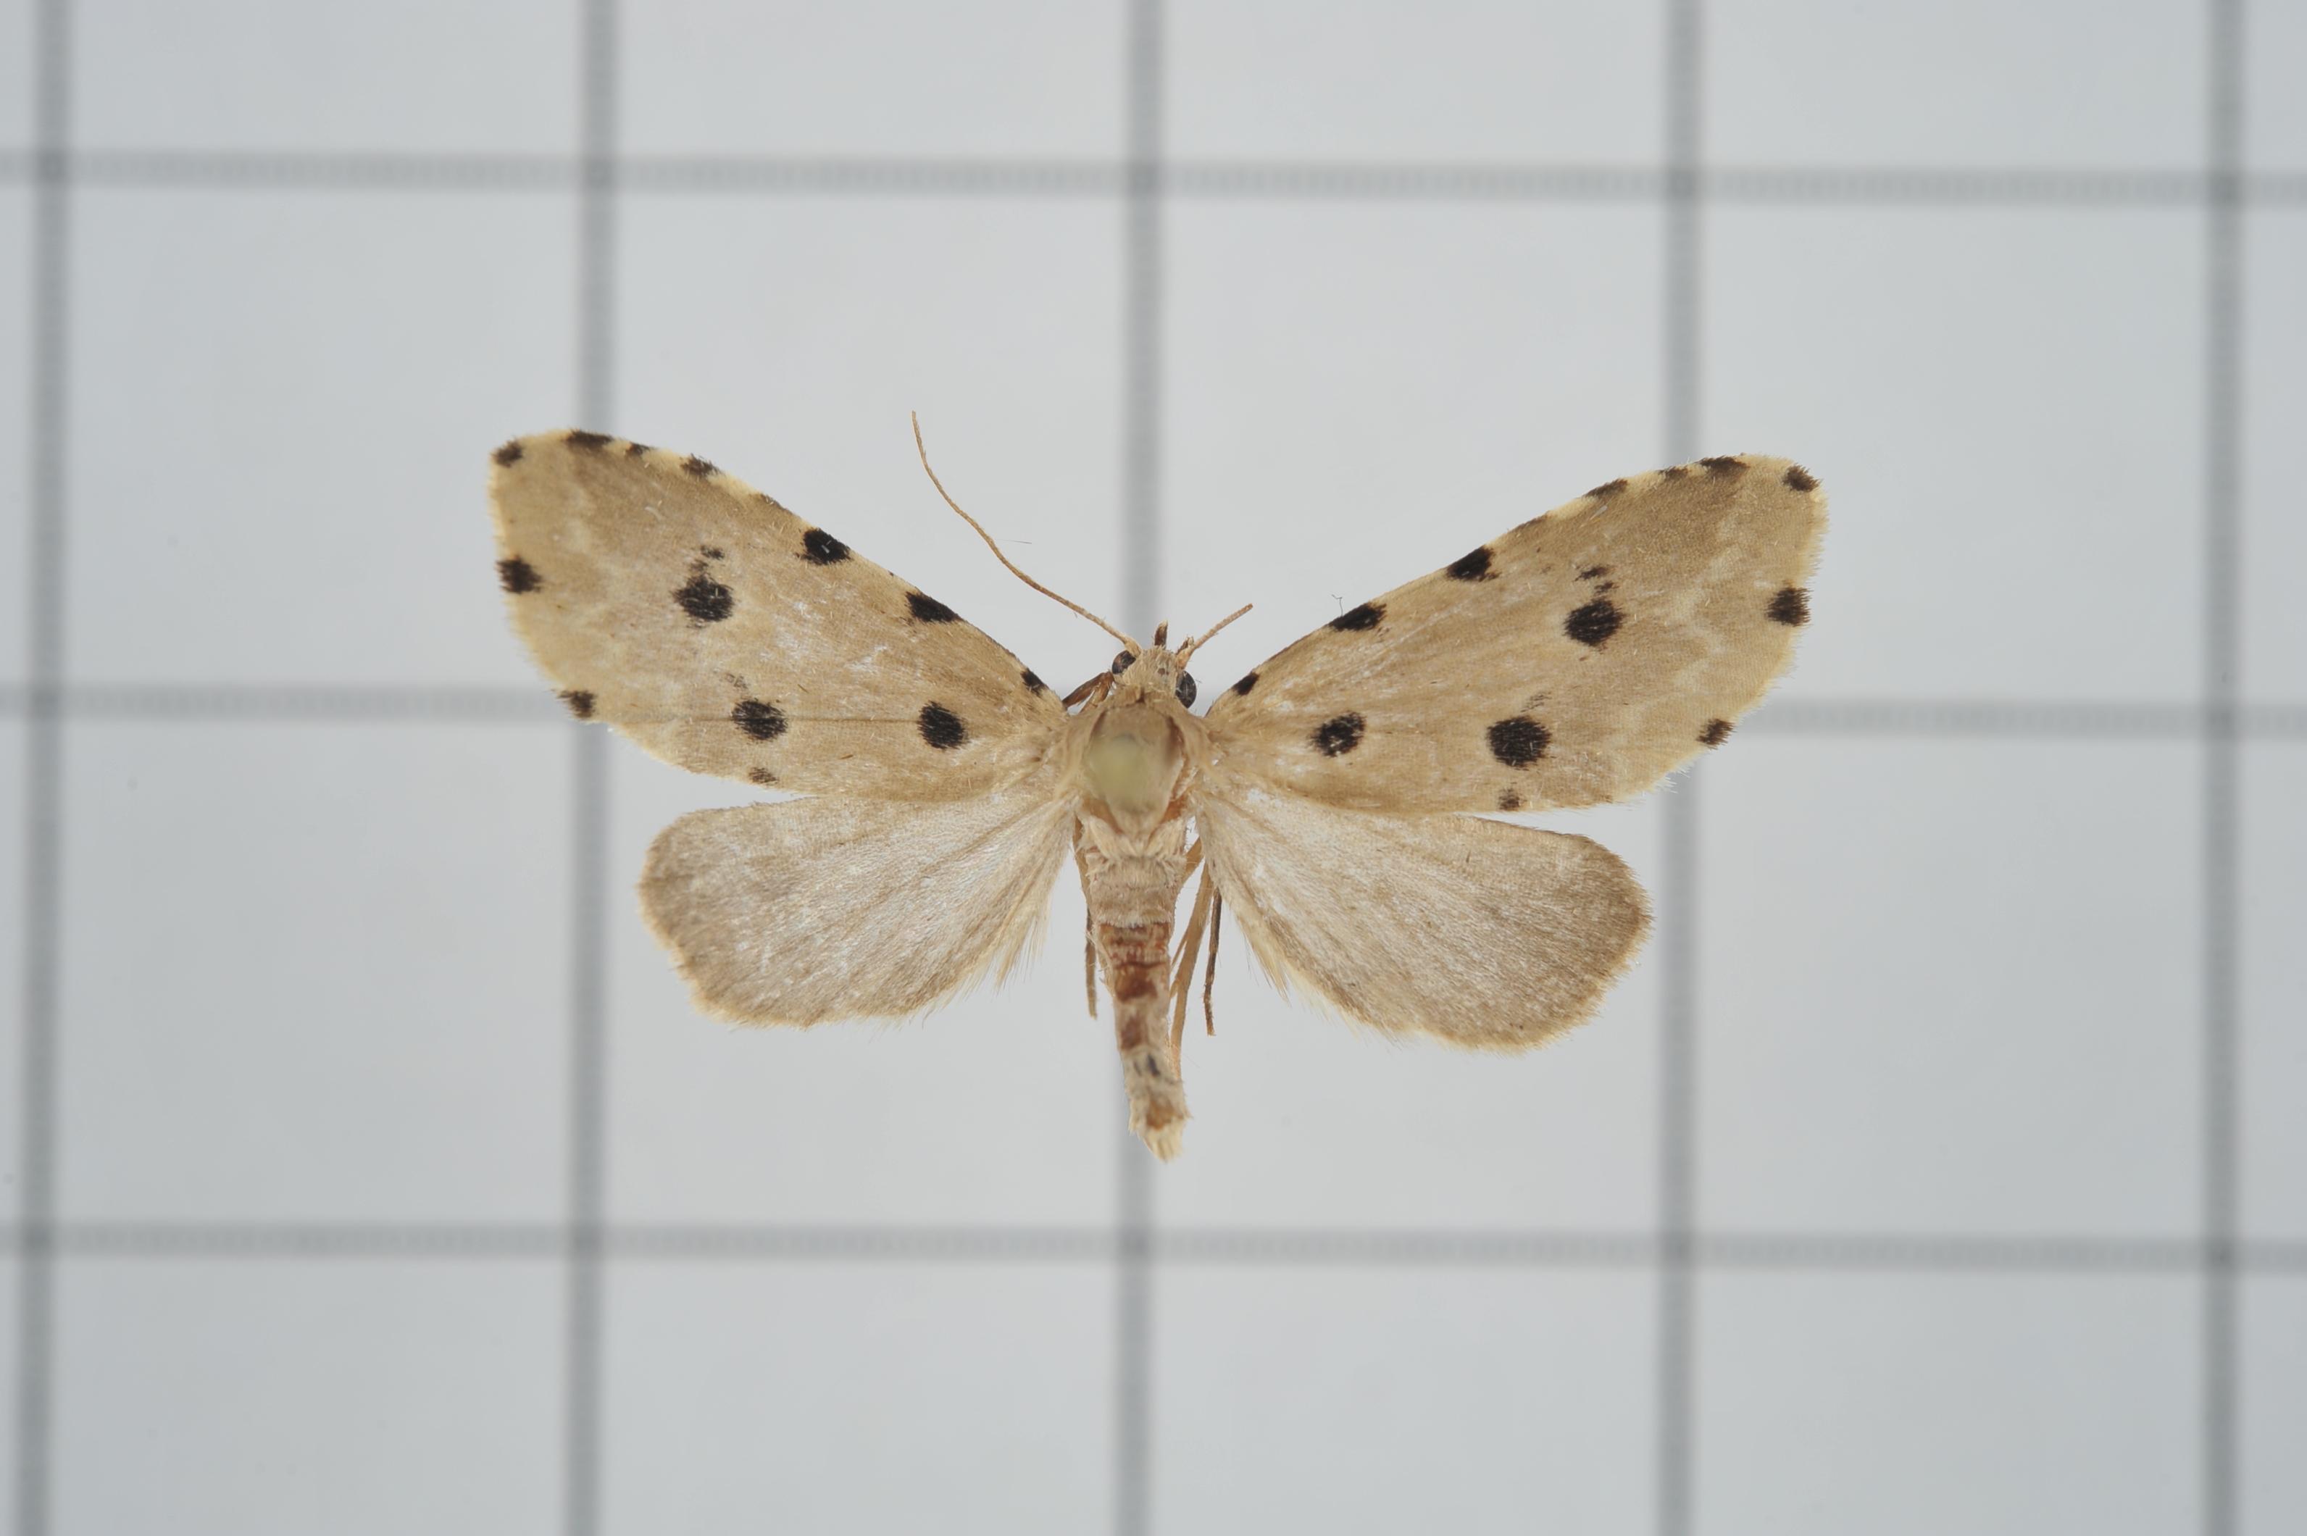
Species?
Metaemene atrigutta
